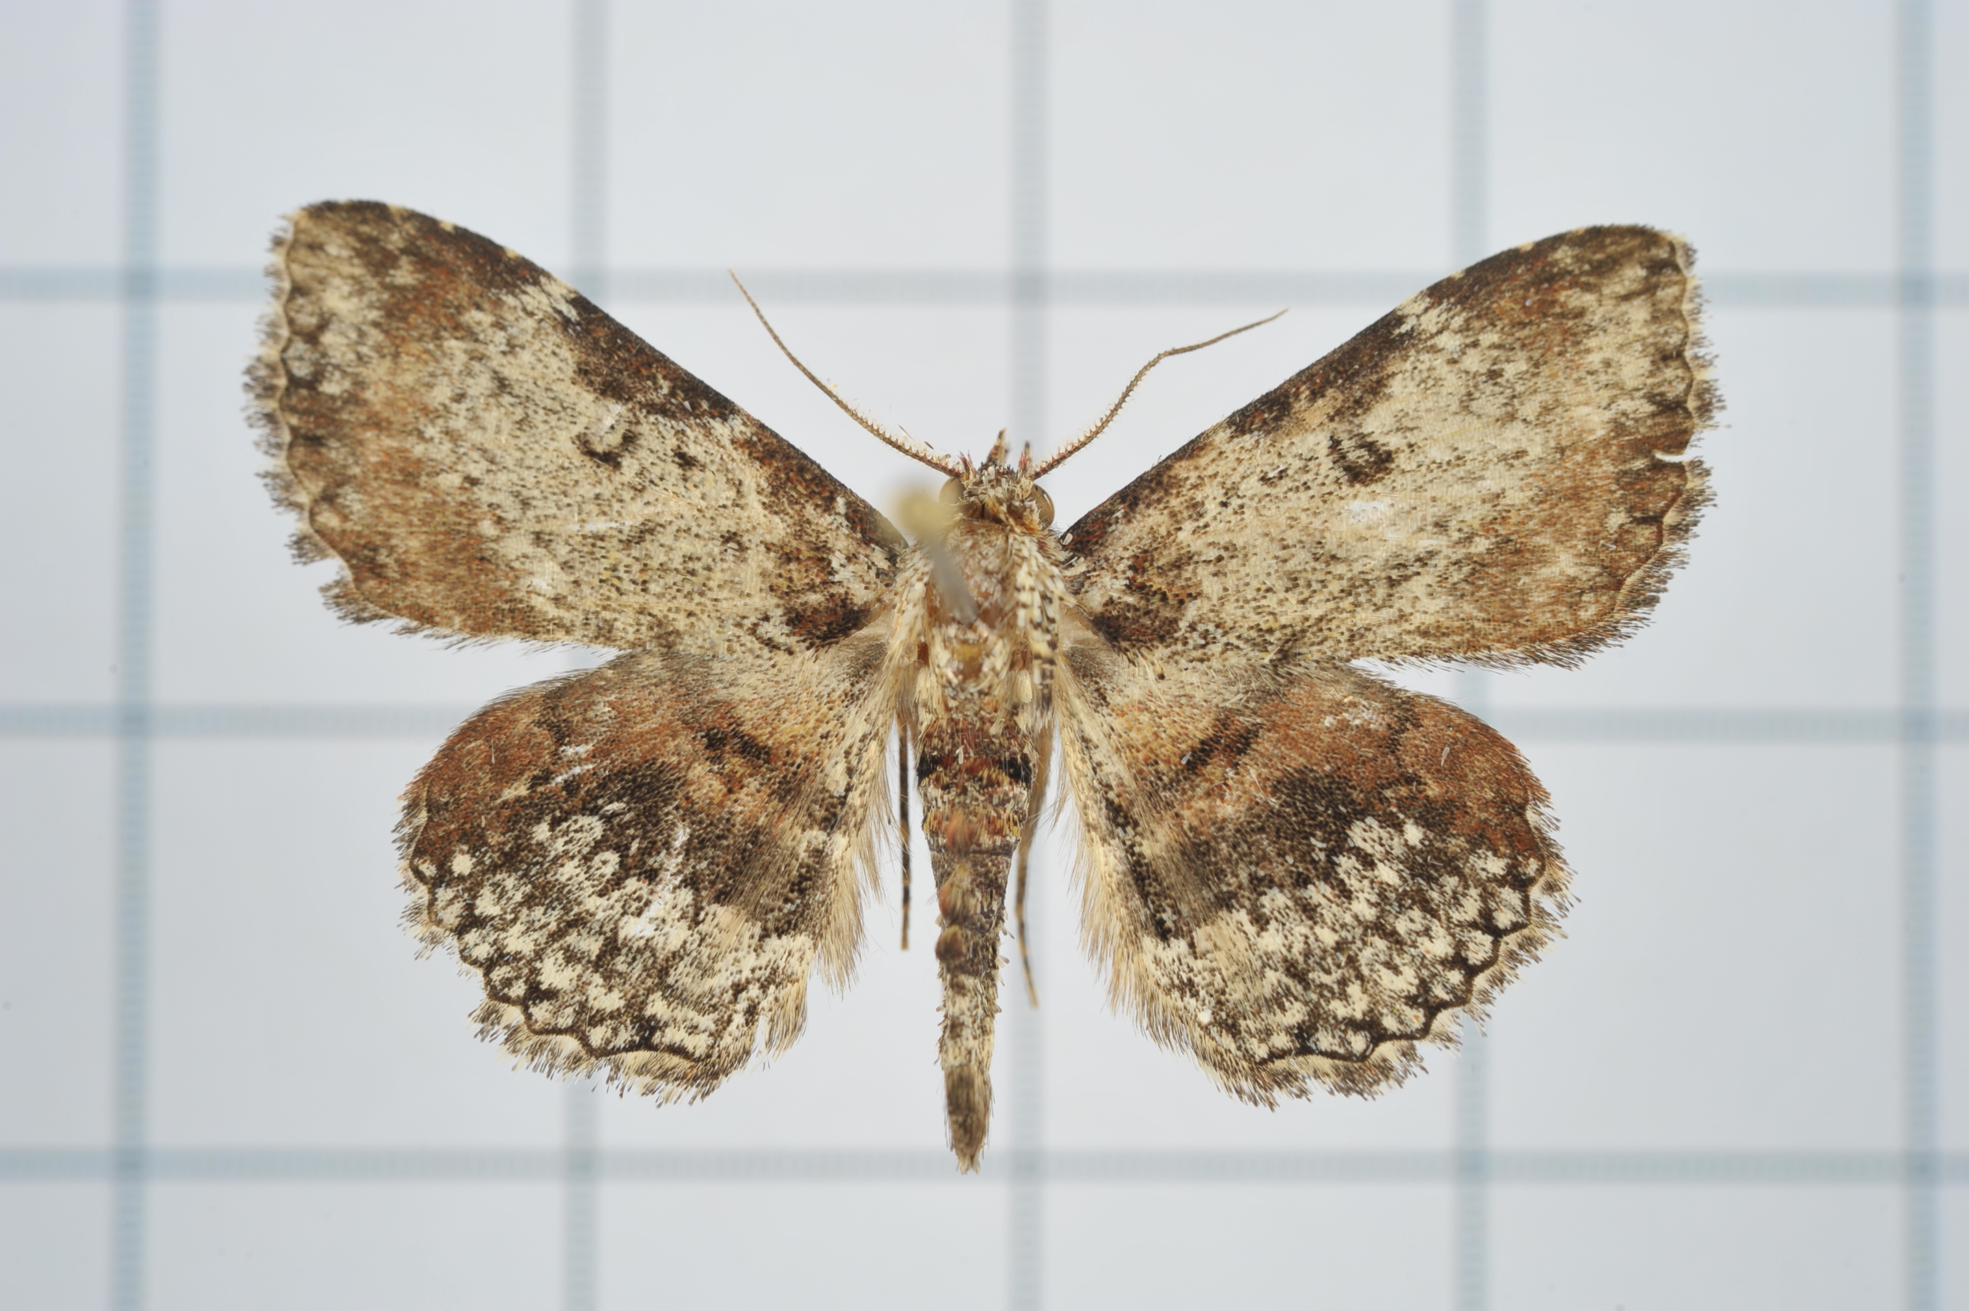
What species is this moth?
Caduca albopunctata
